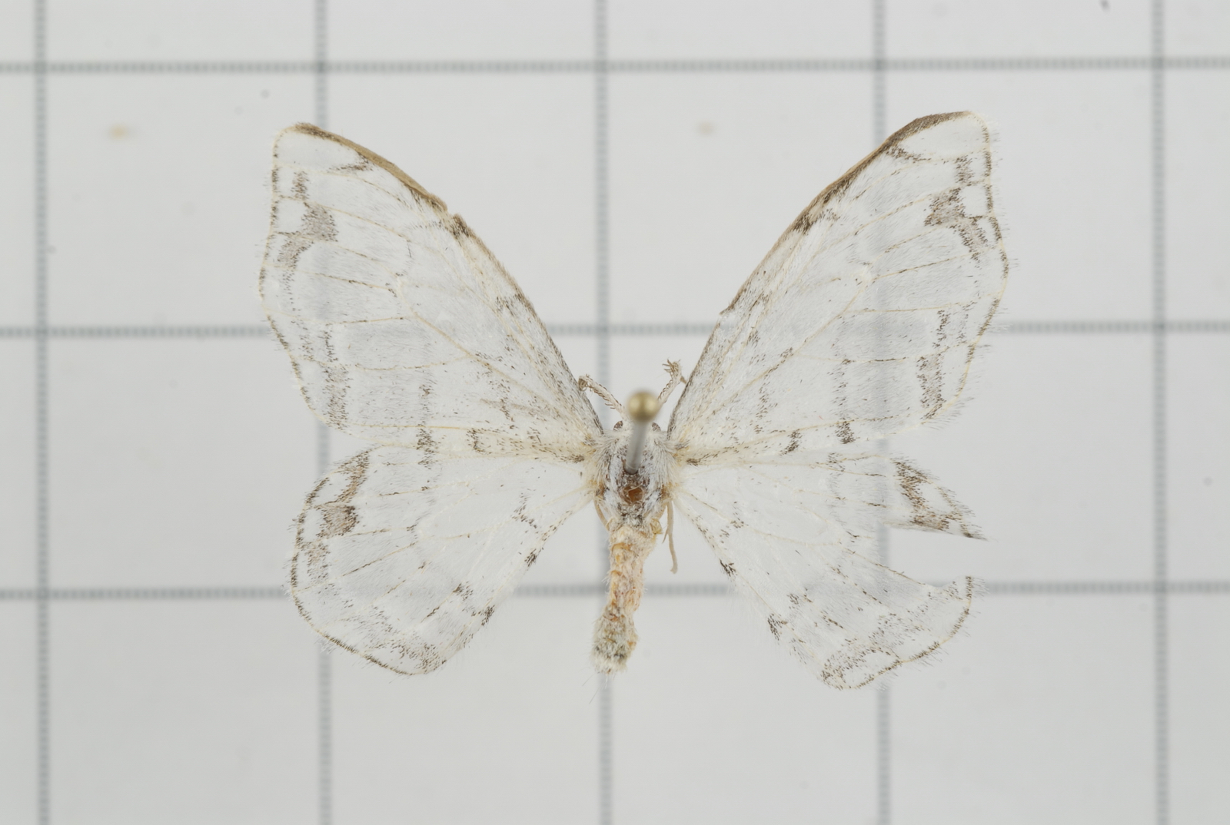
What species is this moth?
Auzatellodes arizana
